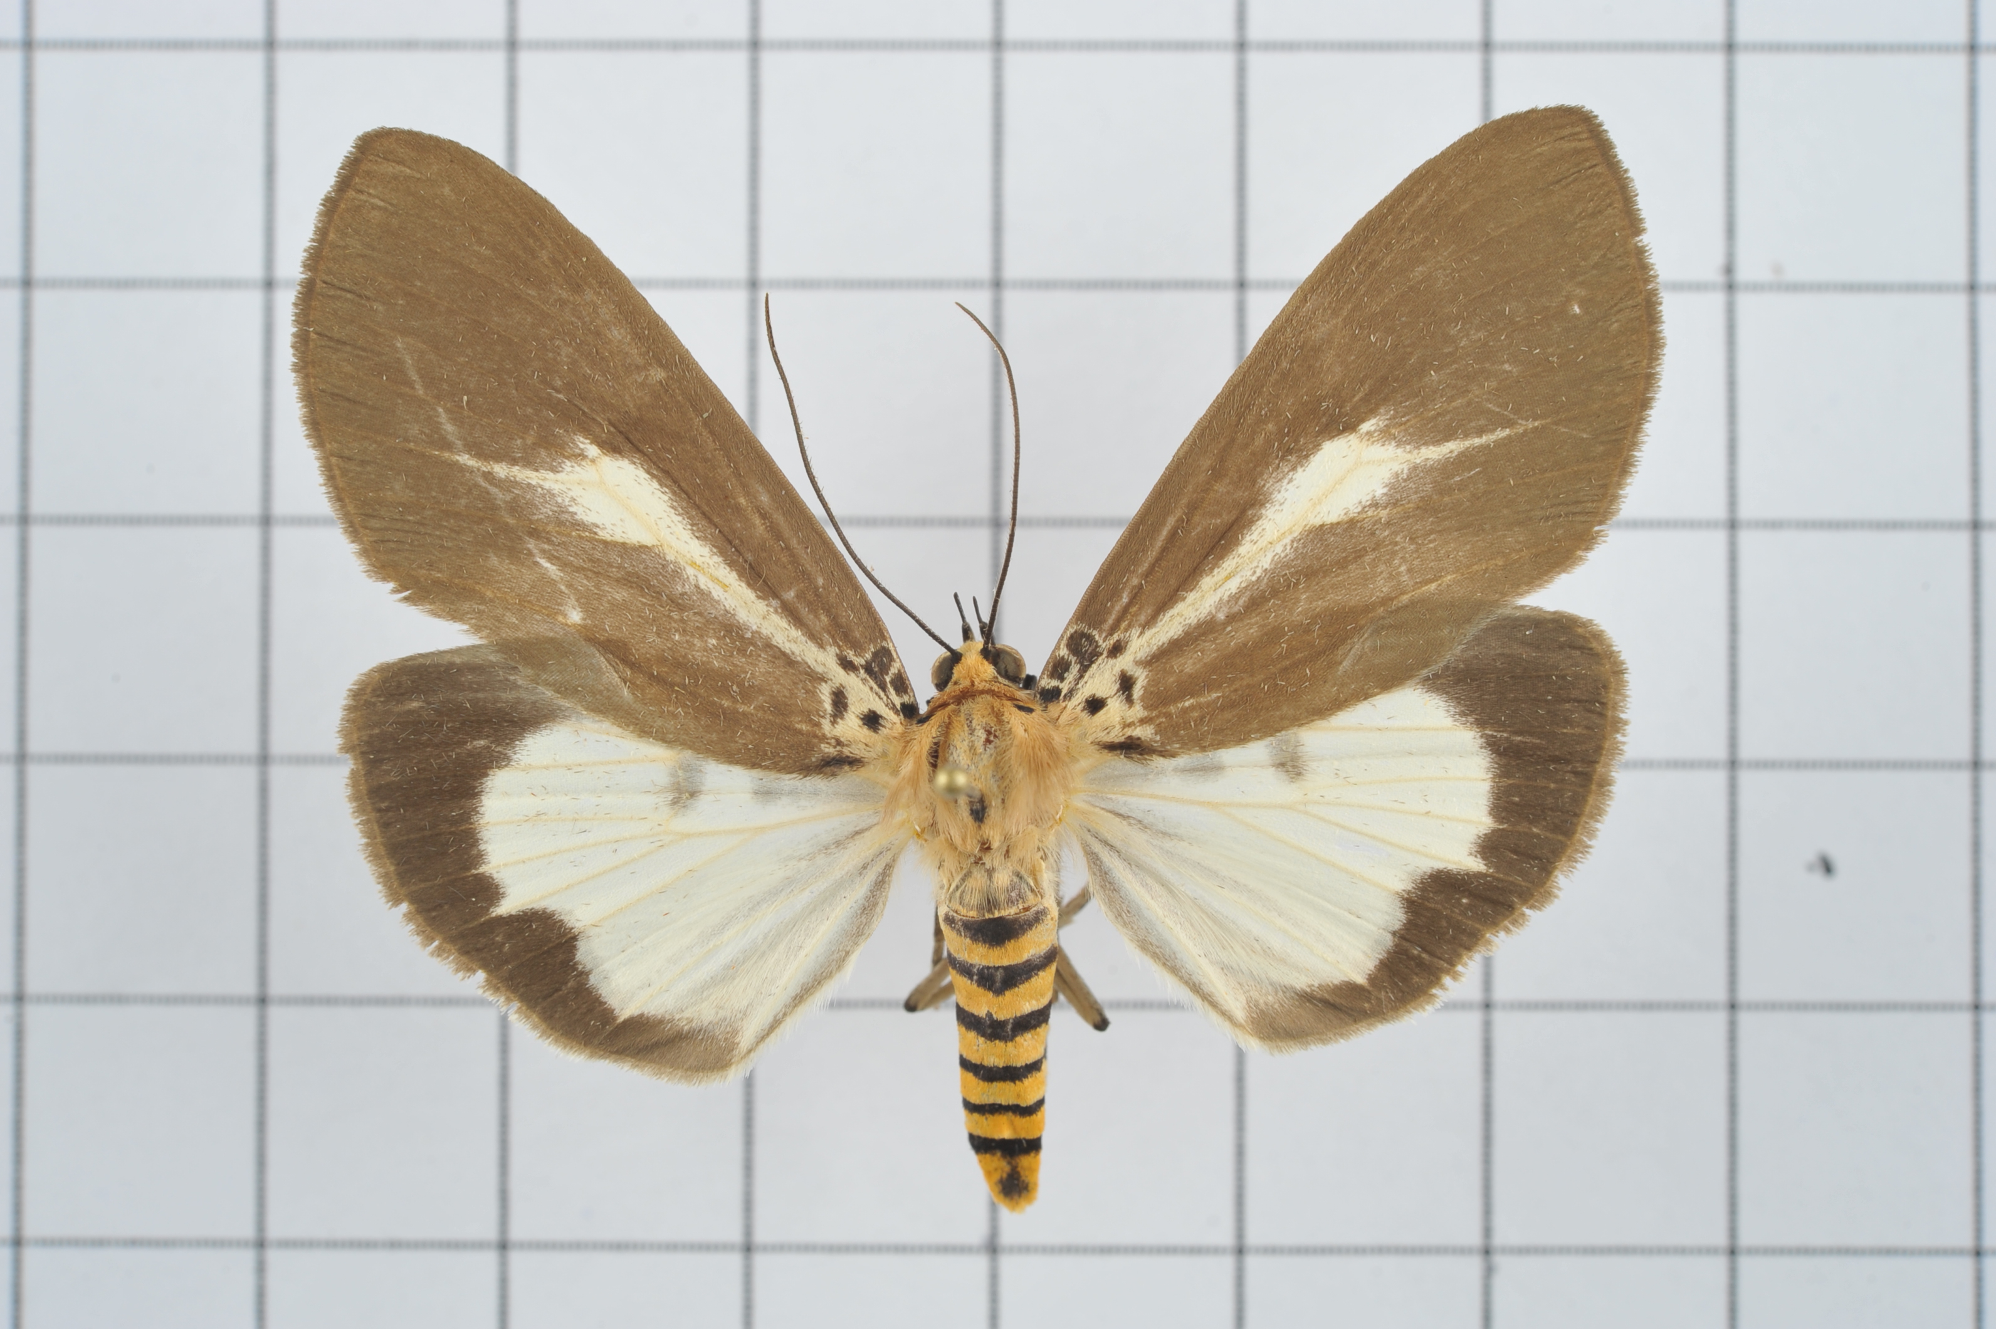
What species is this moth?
Asota heliconia zebrina
